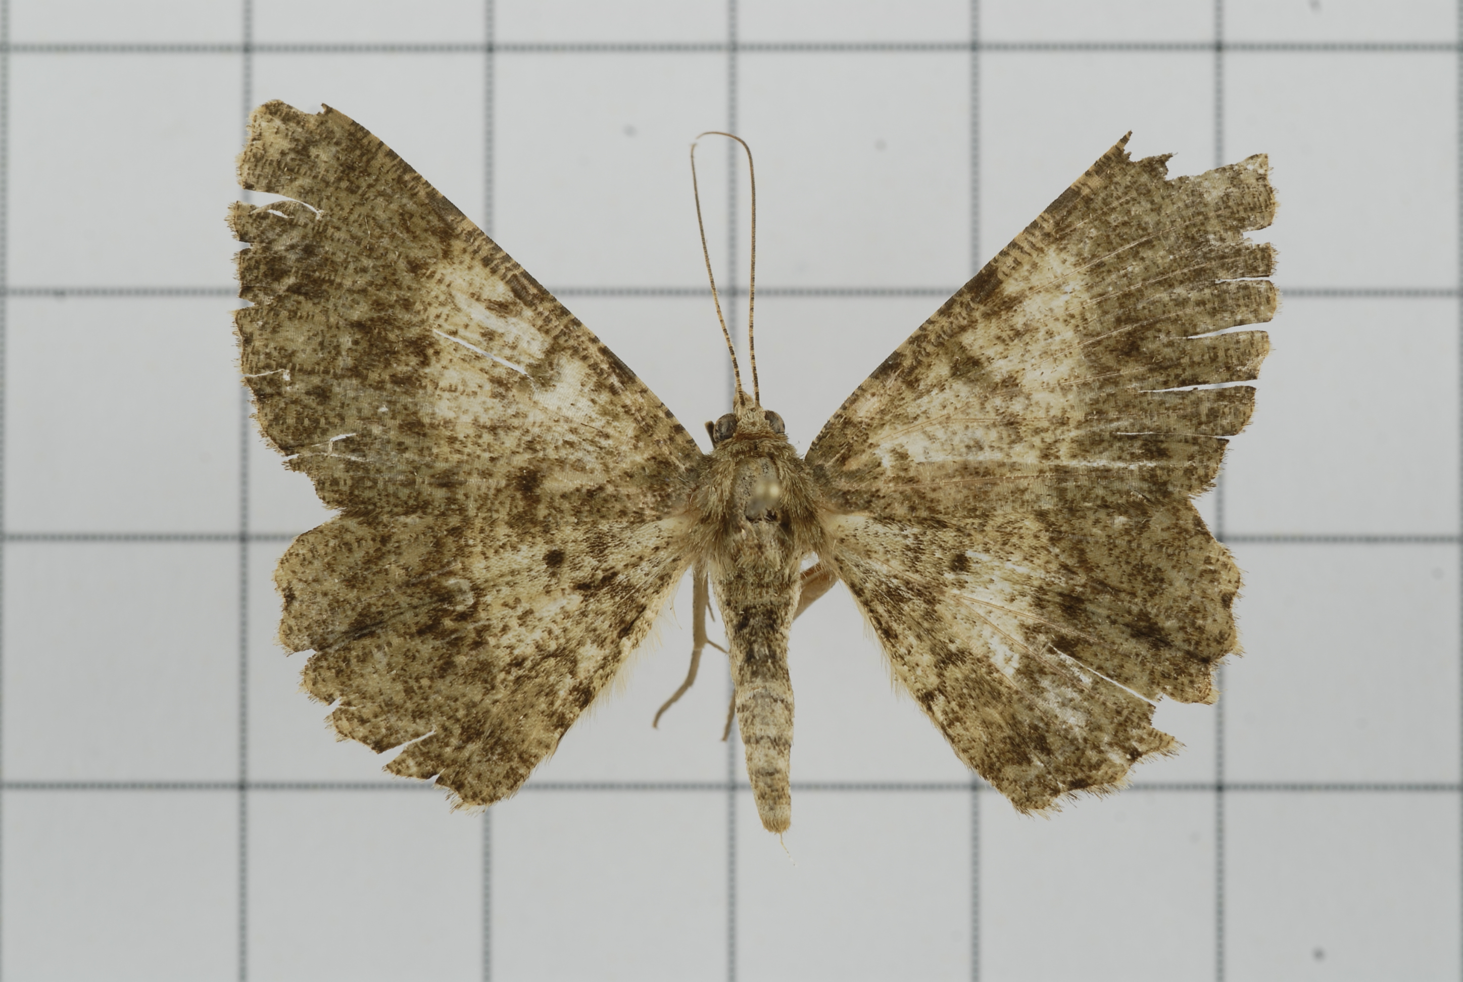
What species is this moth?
Racotis boarmiaria
